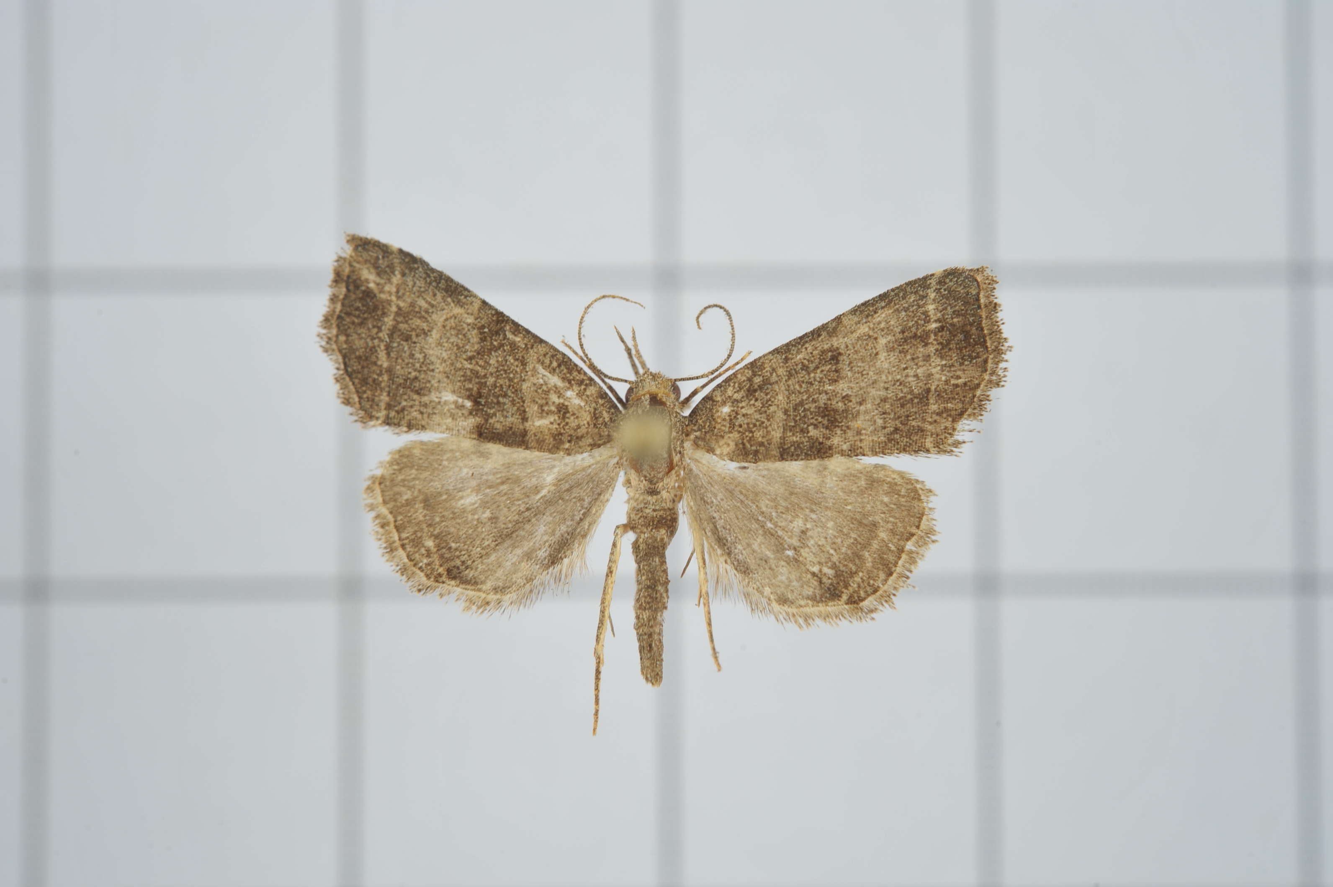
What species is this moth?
Herminia annulata
